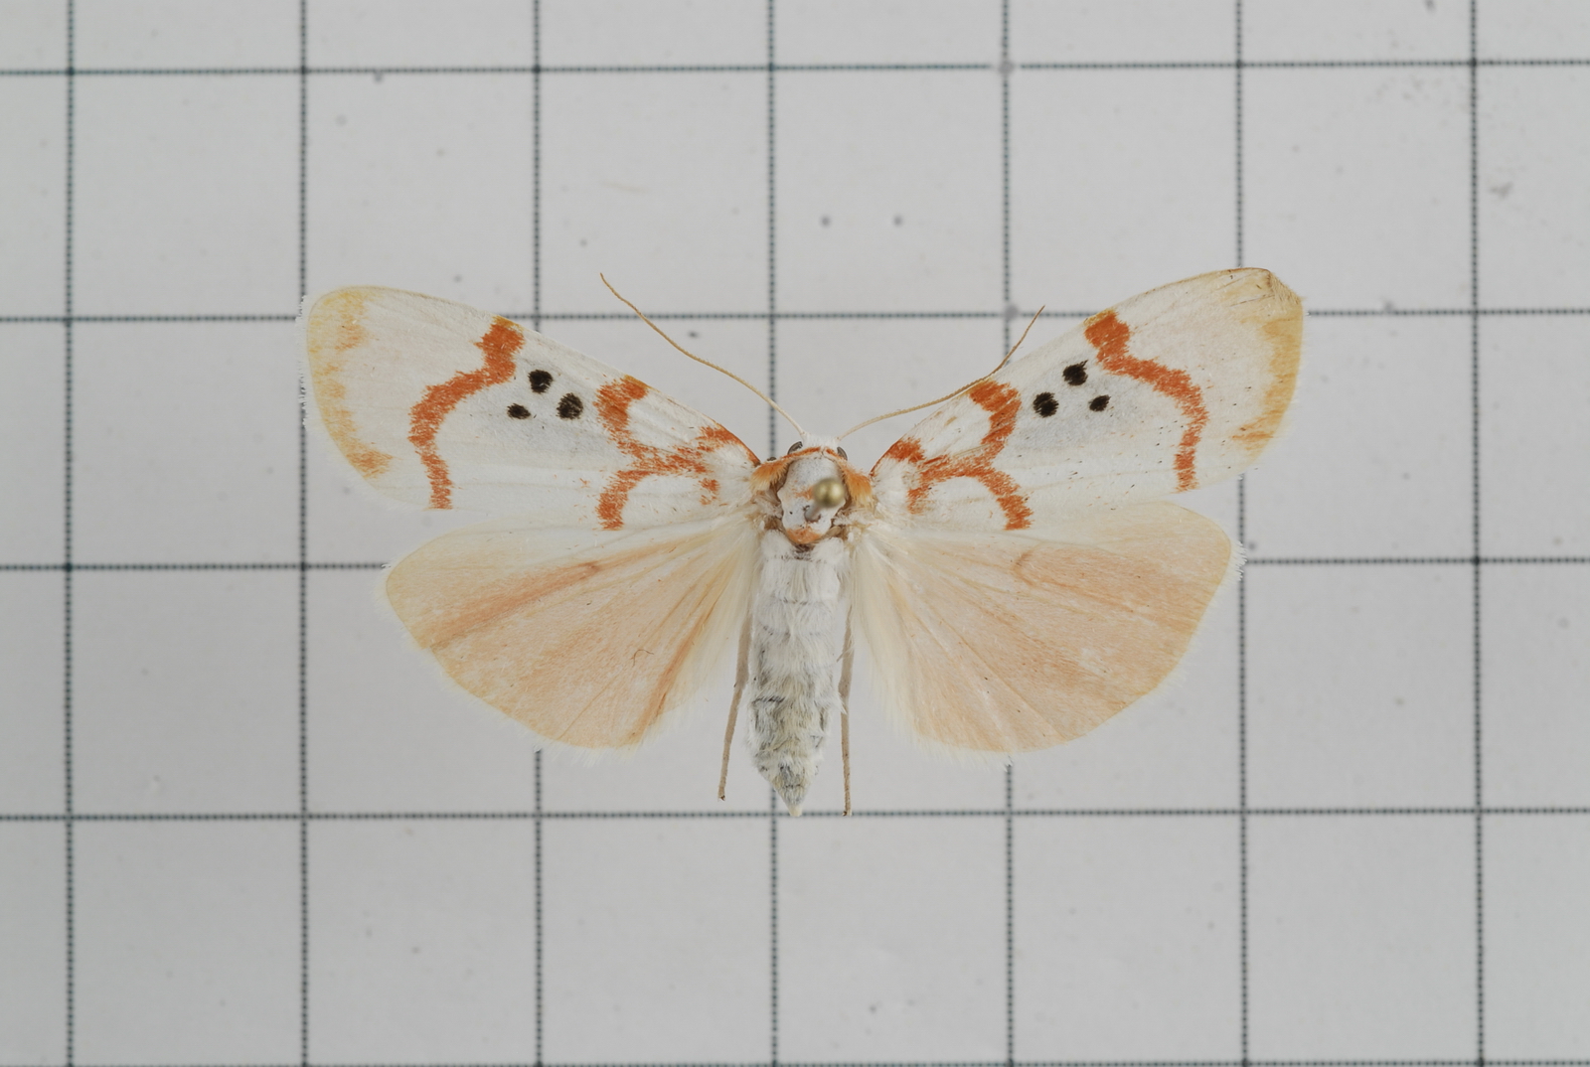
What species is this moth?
Cyana formosana
